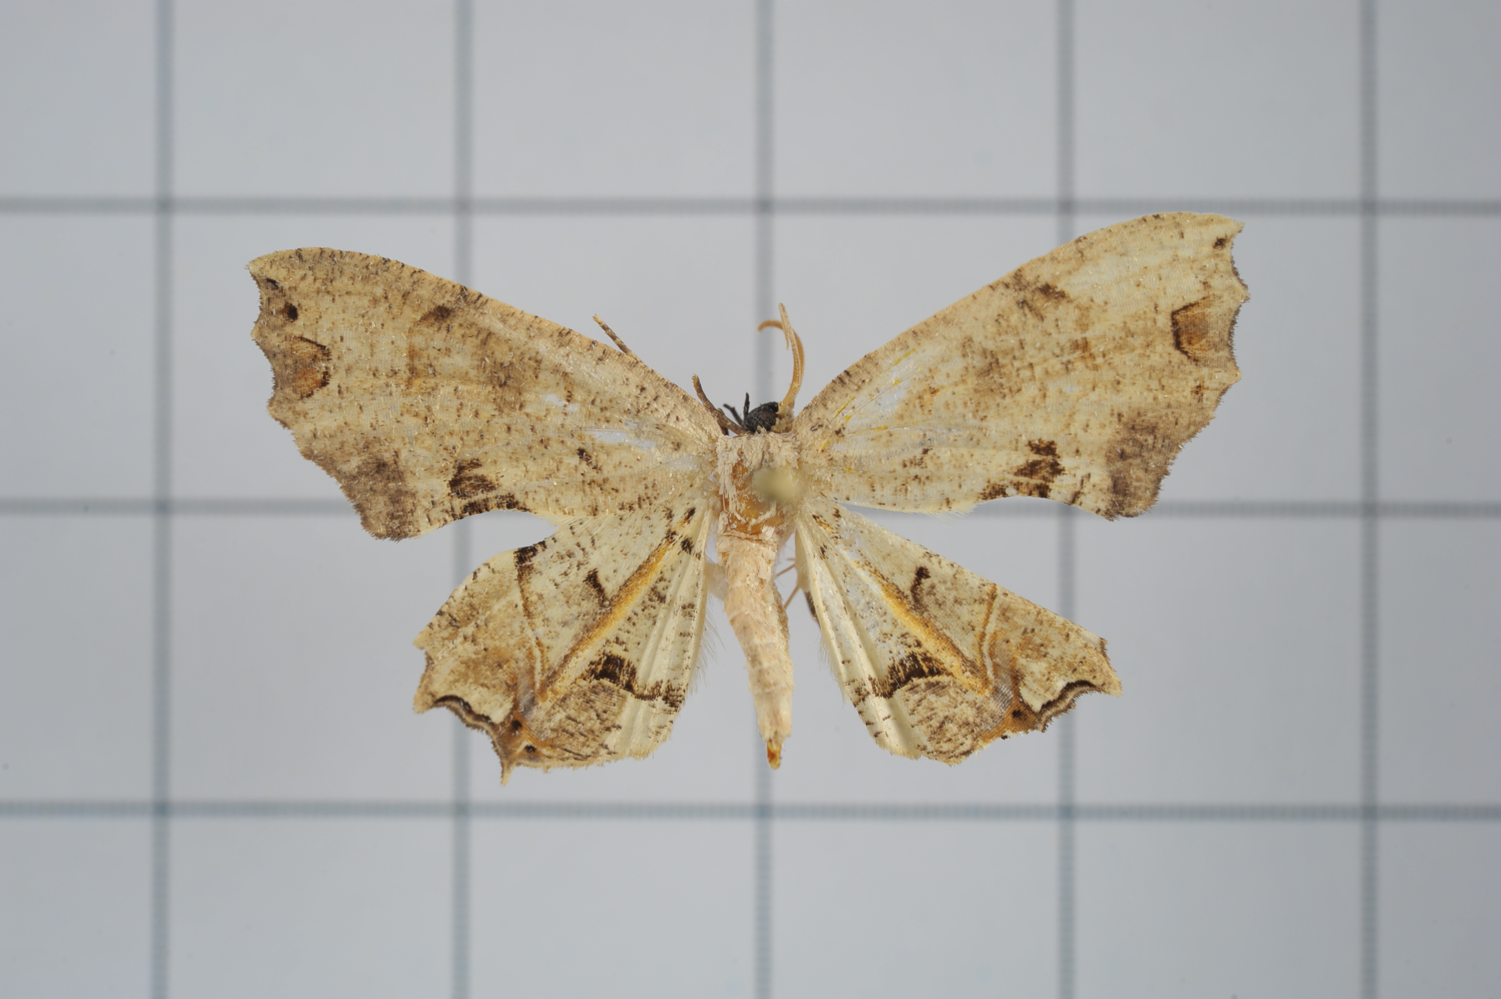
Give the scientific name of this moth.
Dysaethria flavistriga
